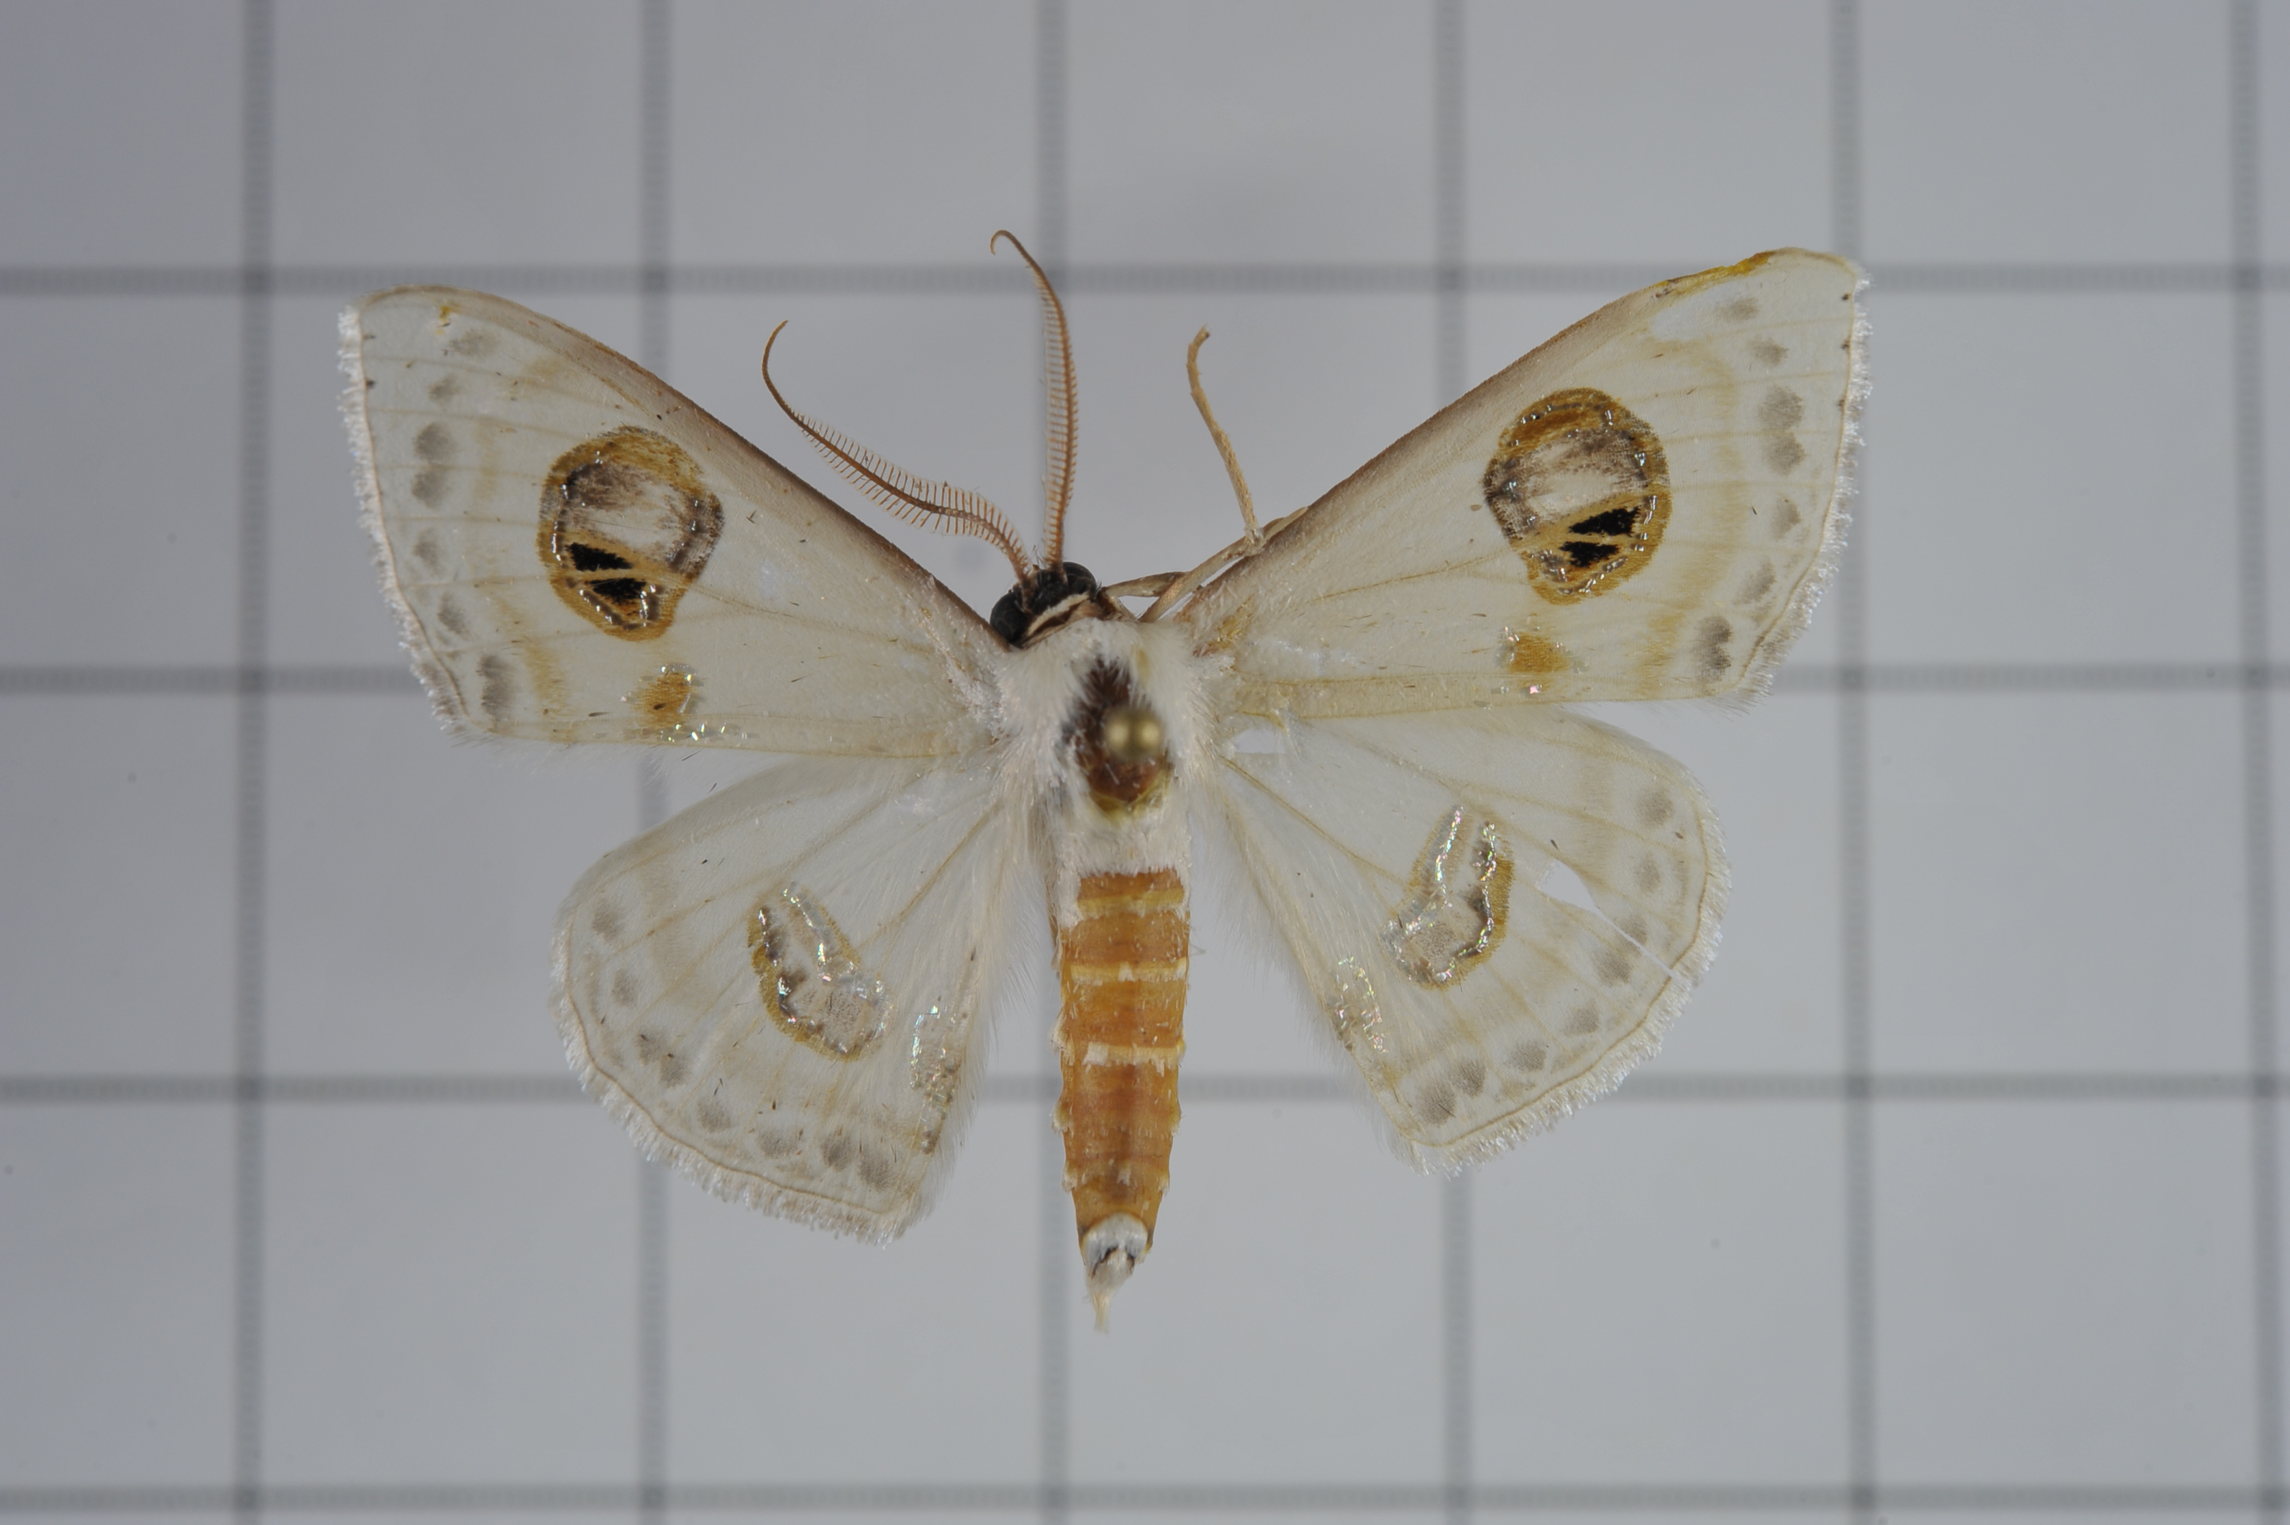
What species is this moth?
Problepsis albidior matsumurai
